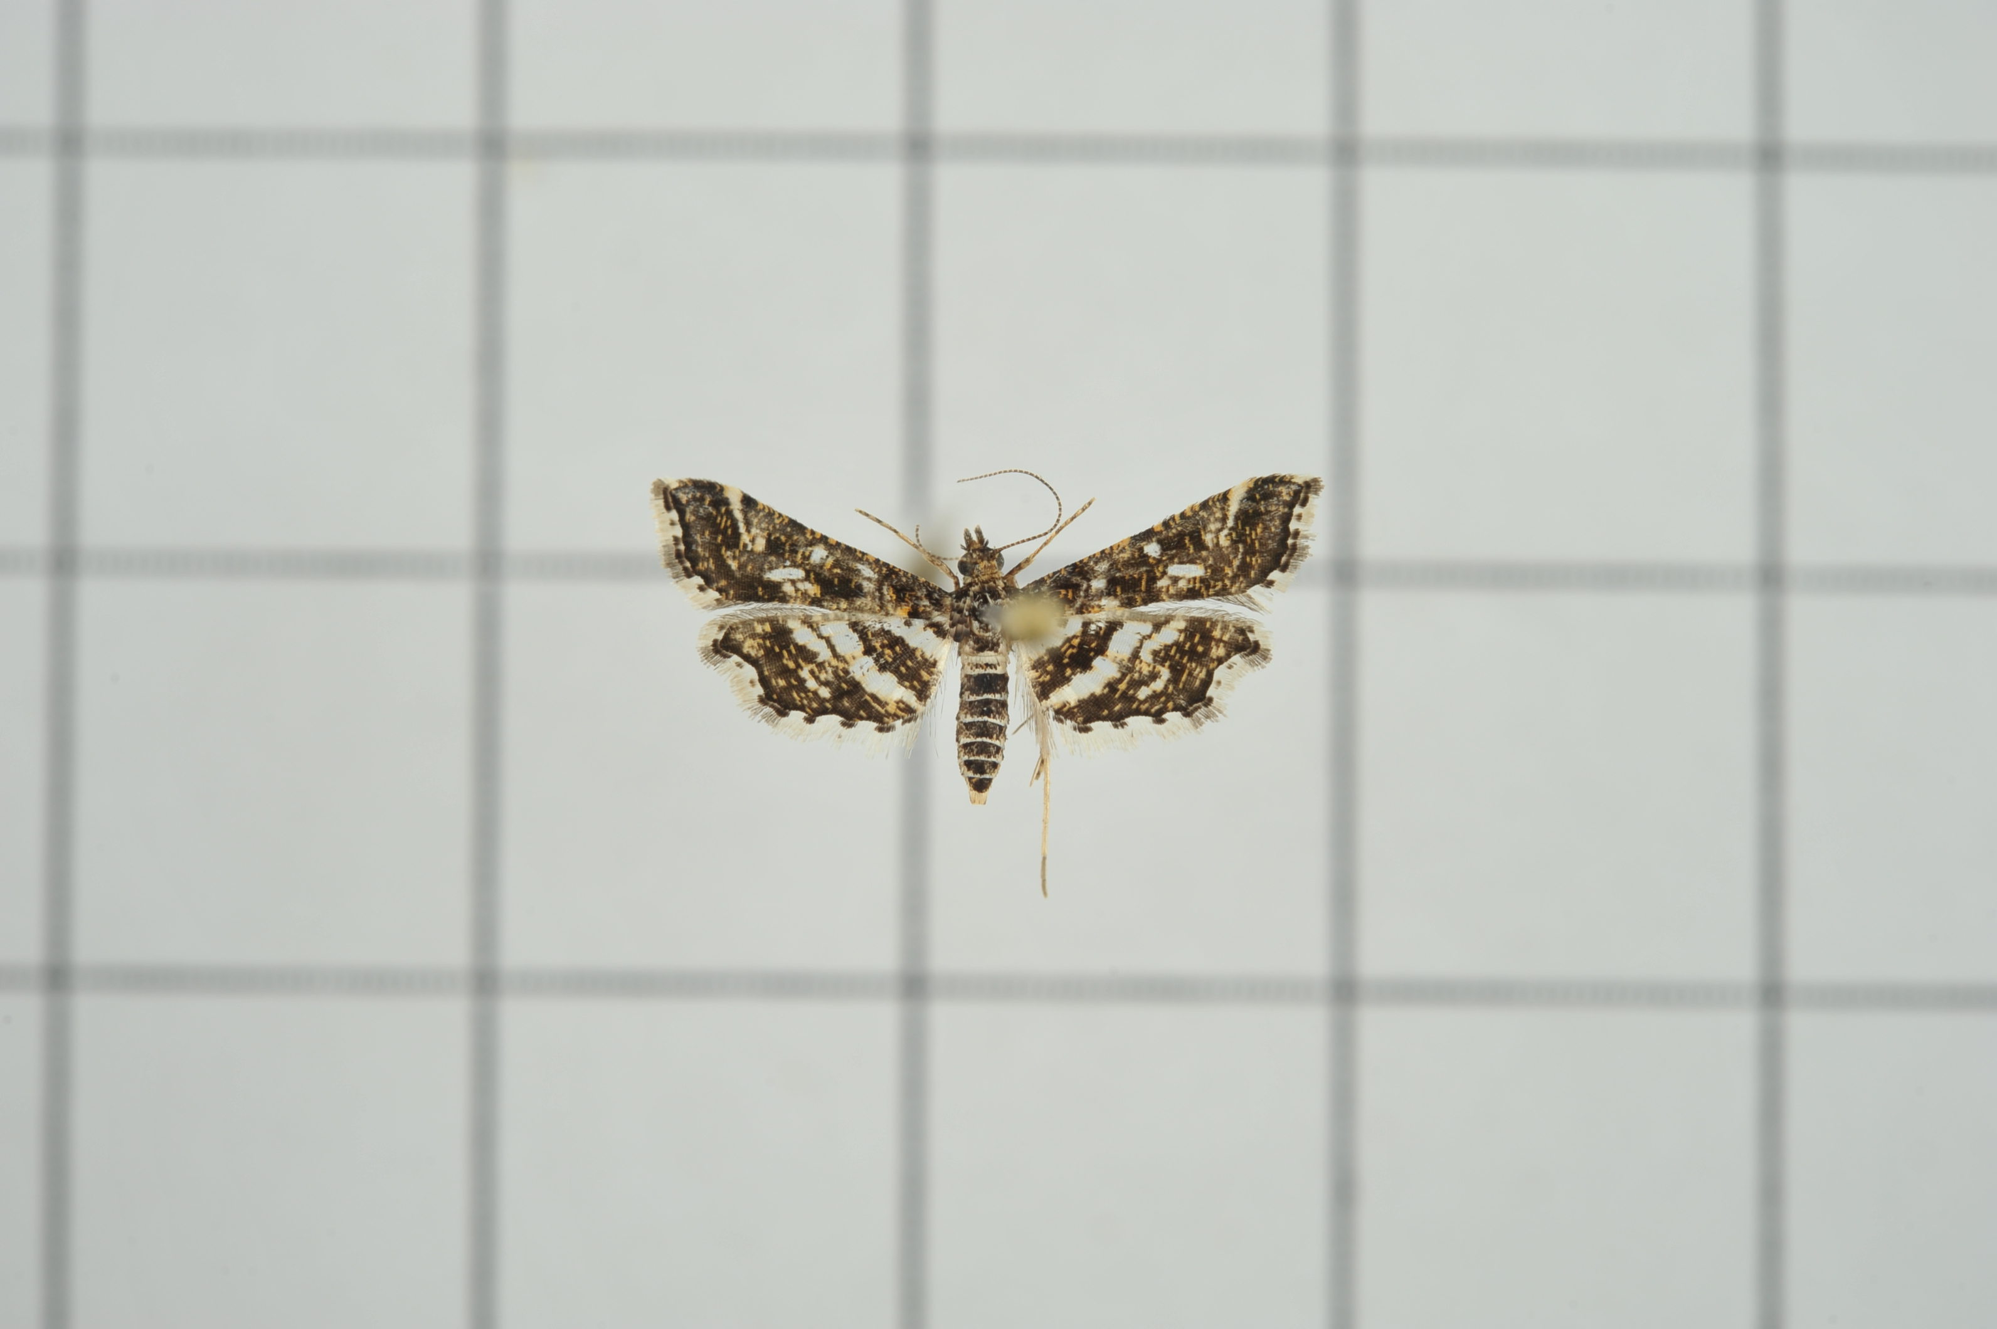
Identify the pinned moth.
Diasemiopsis ramburialis
